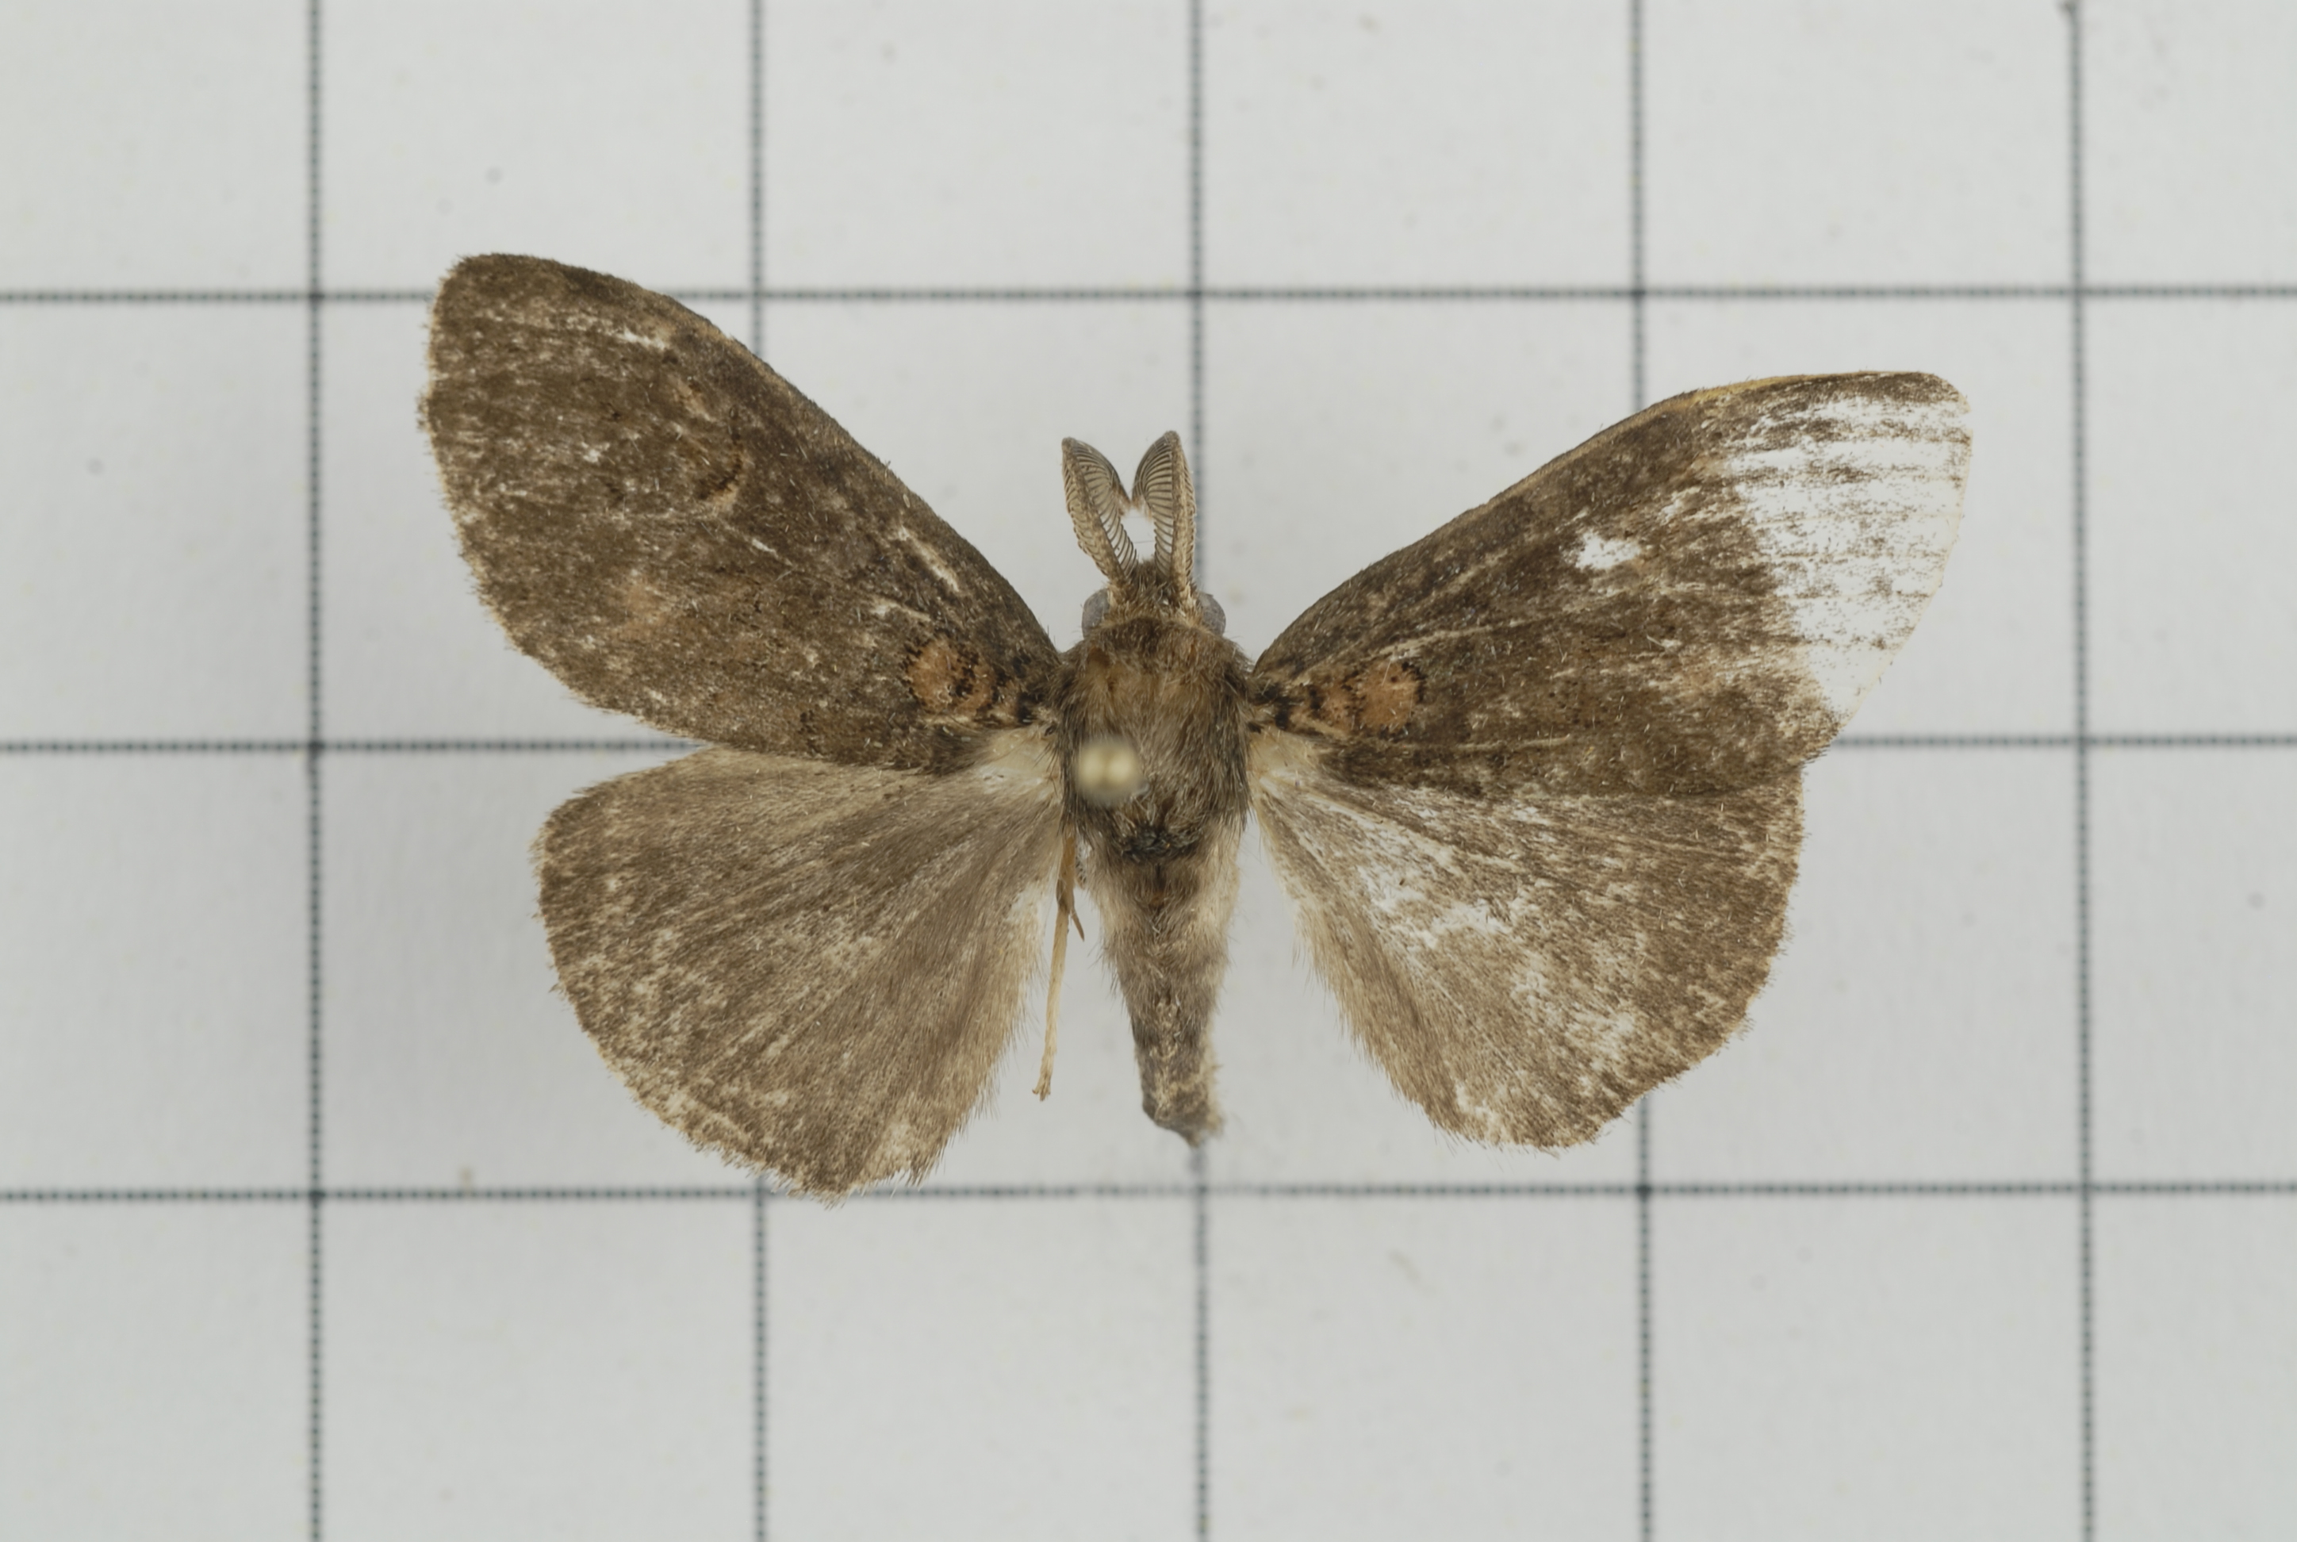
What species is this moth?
Olene dudgeoni
